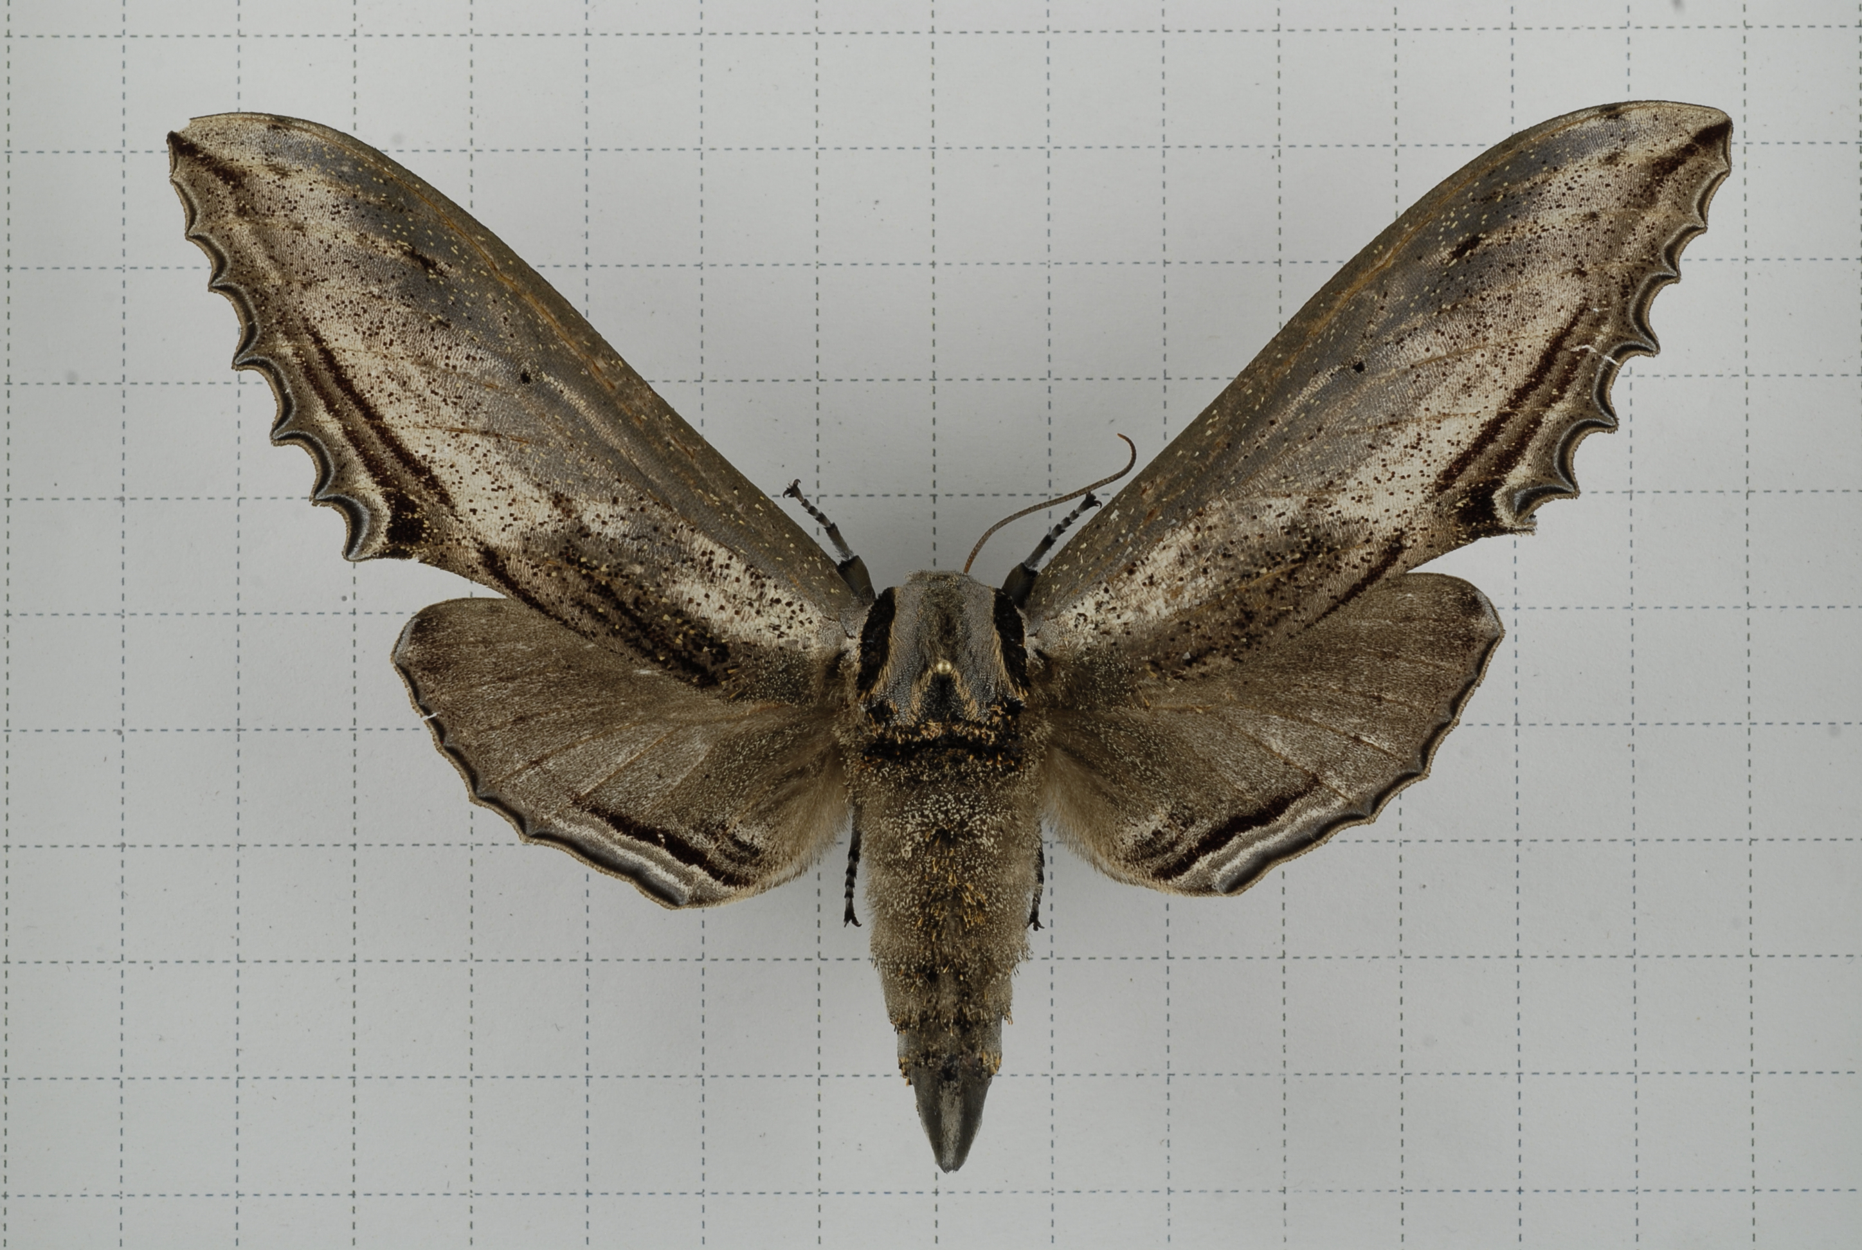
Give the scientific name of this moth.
Langia zenzeroides formosana
